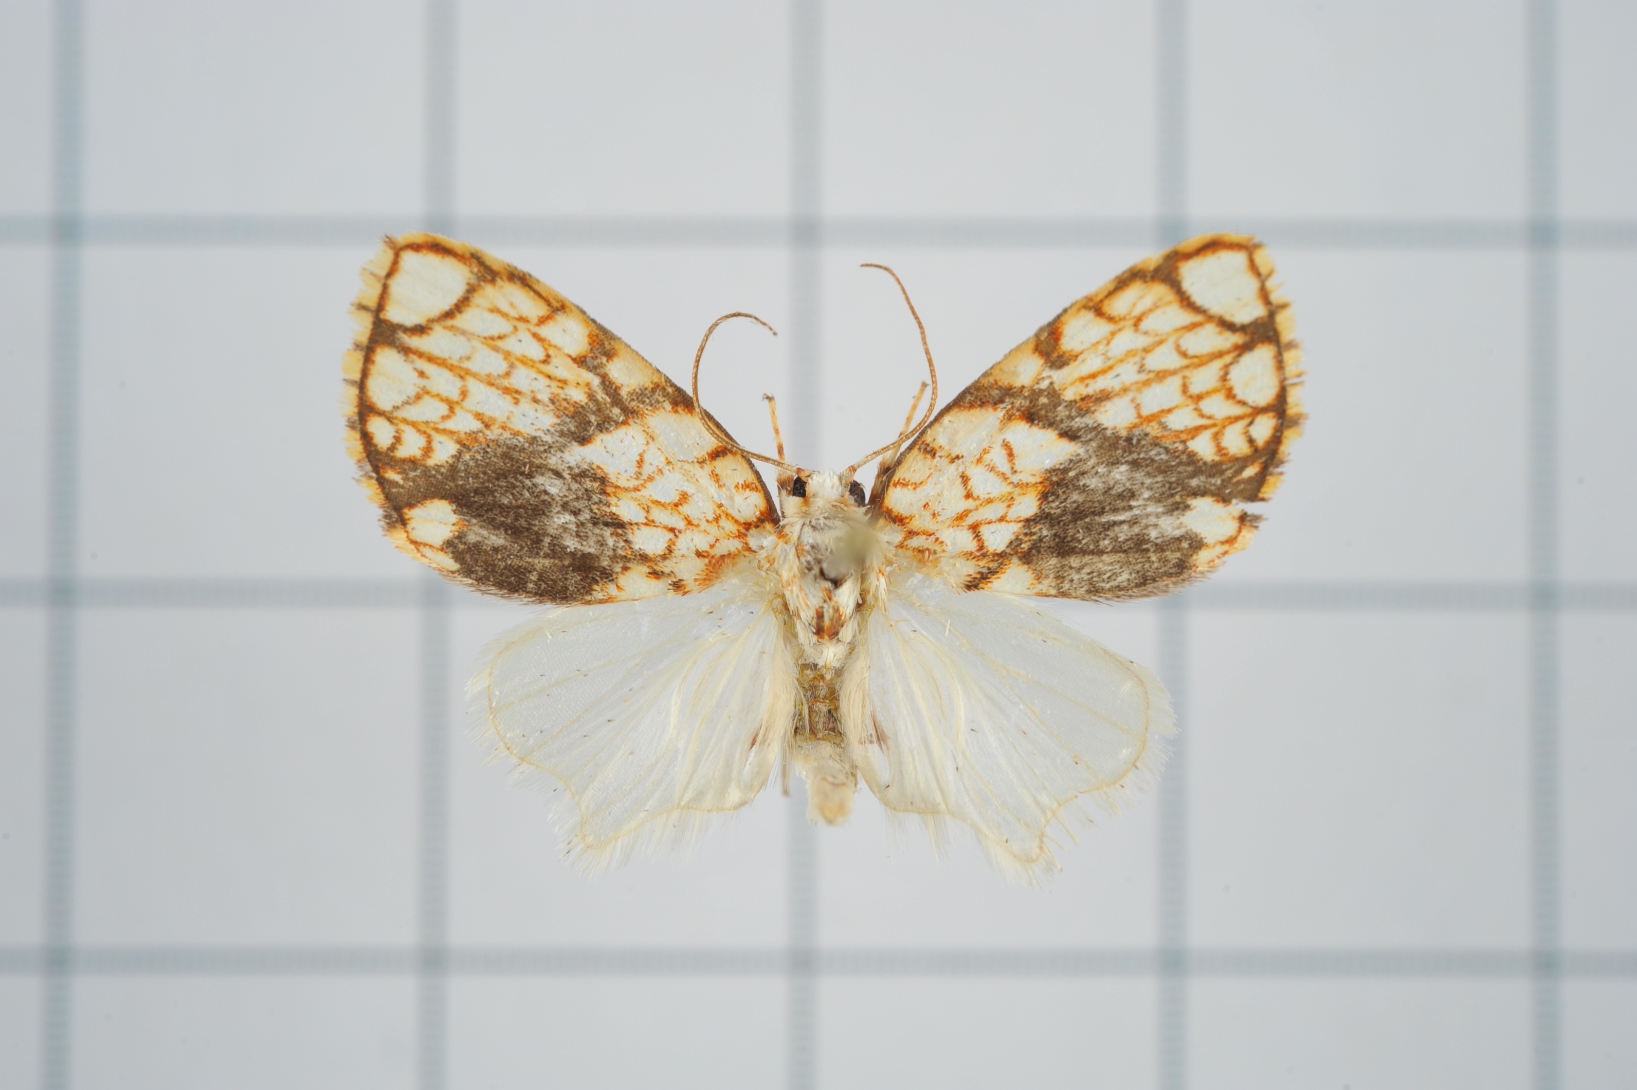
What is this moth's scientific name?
Gabala roseoretis
